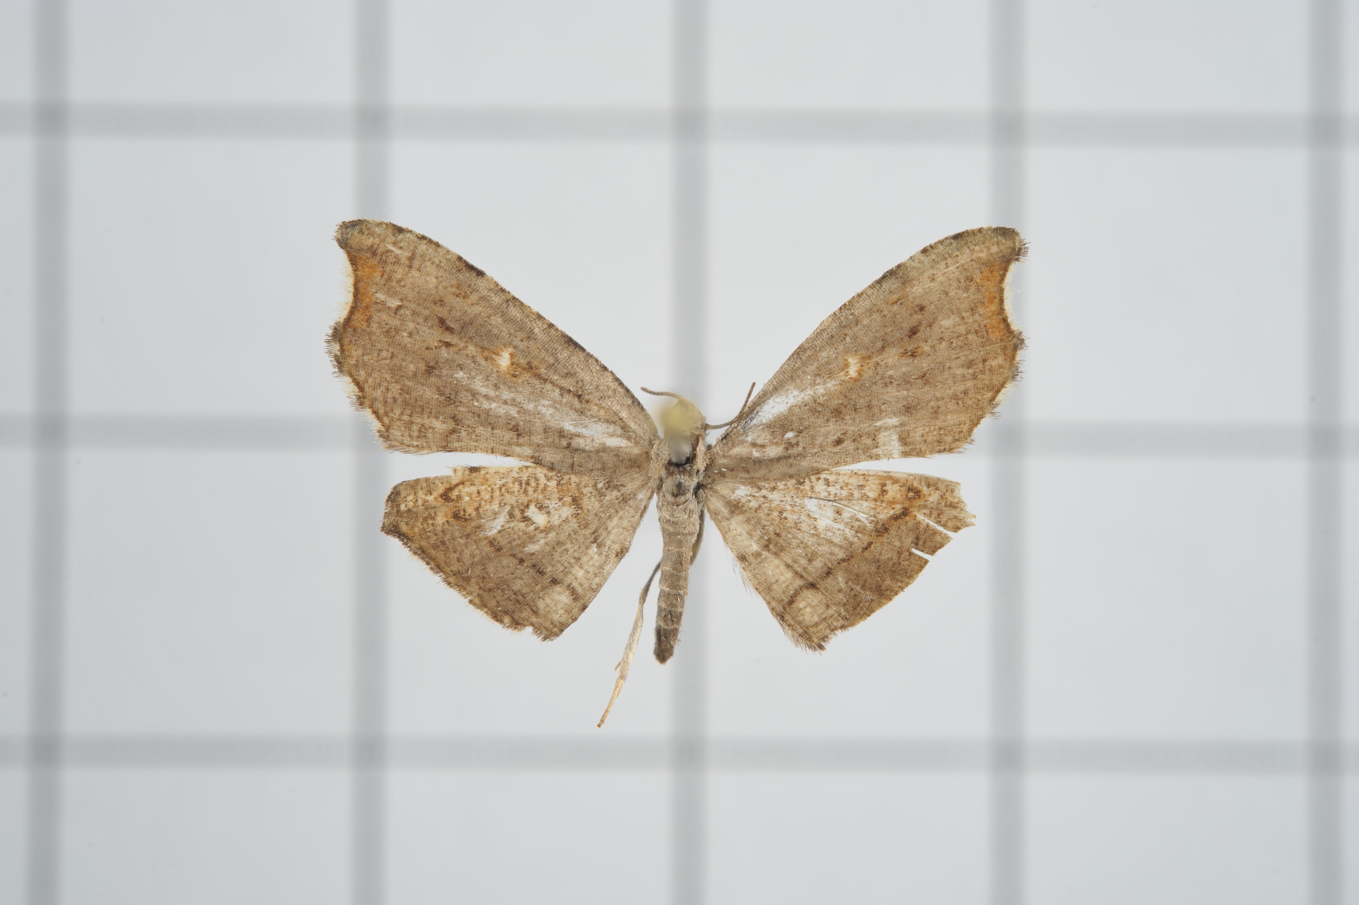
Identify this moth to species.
Chundana emarginata
